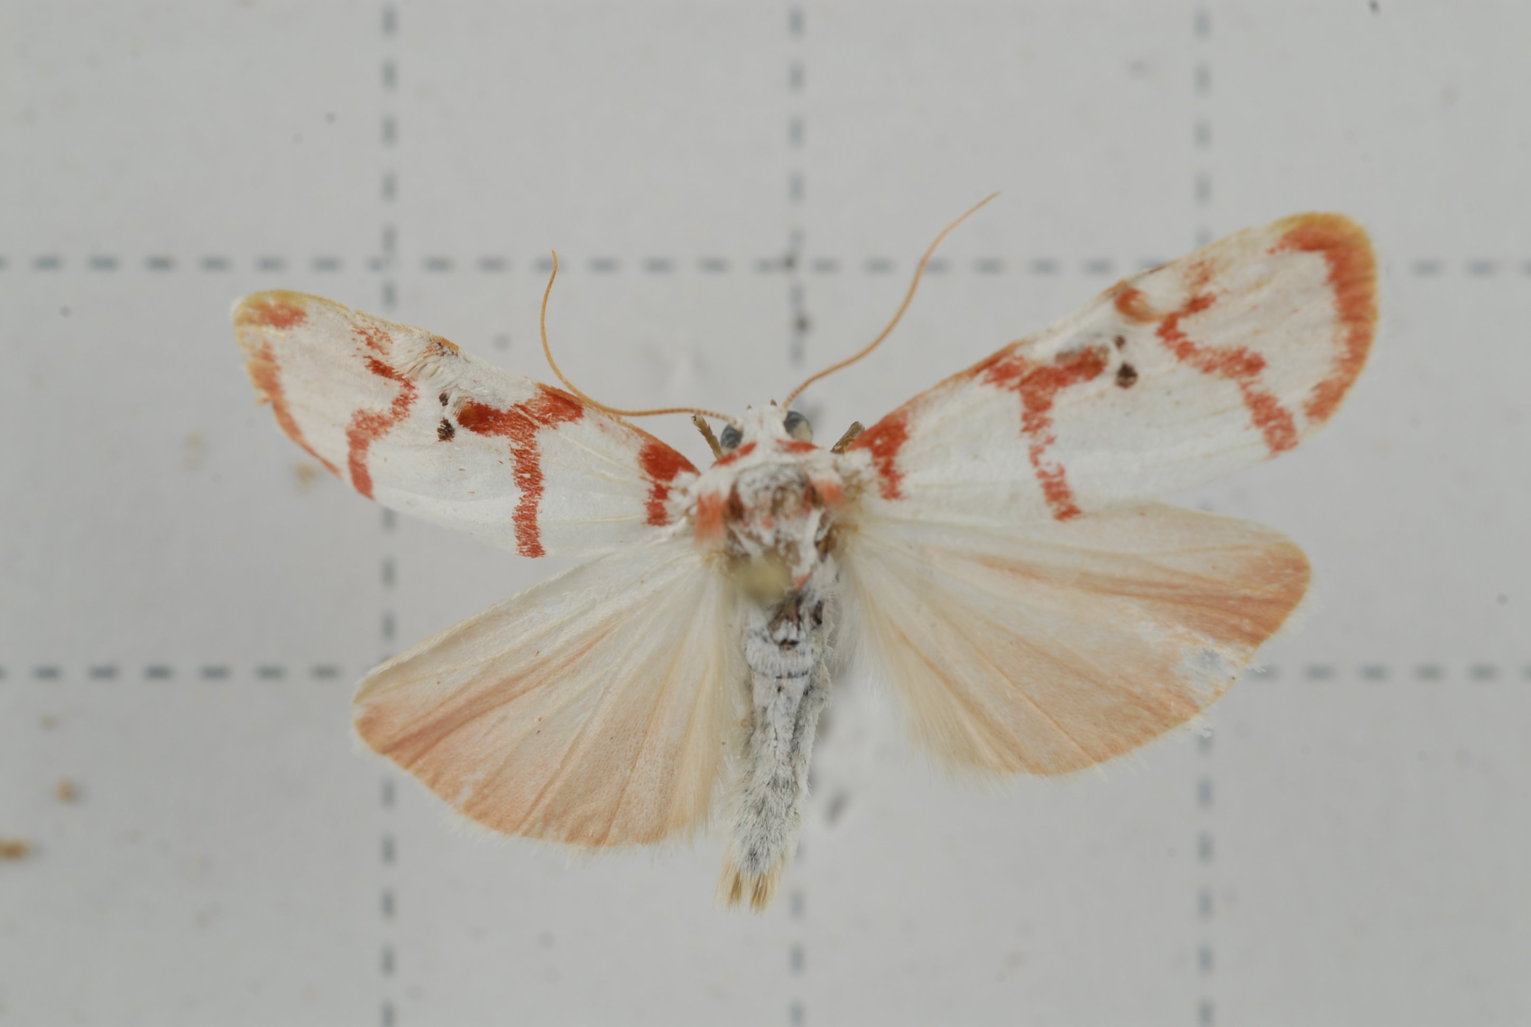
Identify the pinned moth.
Cyana hamata hamata
